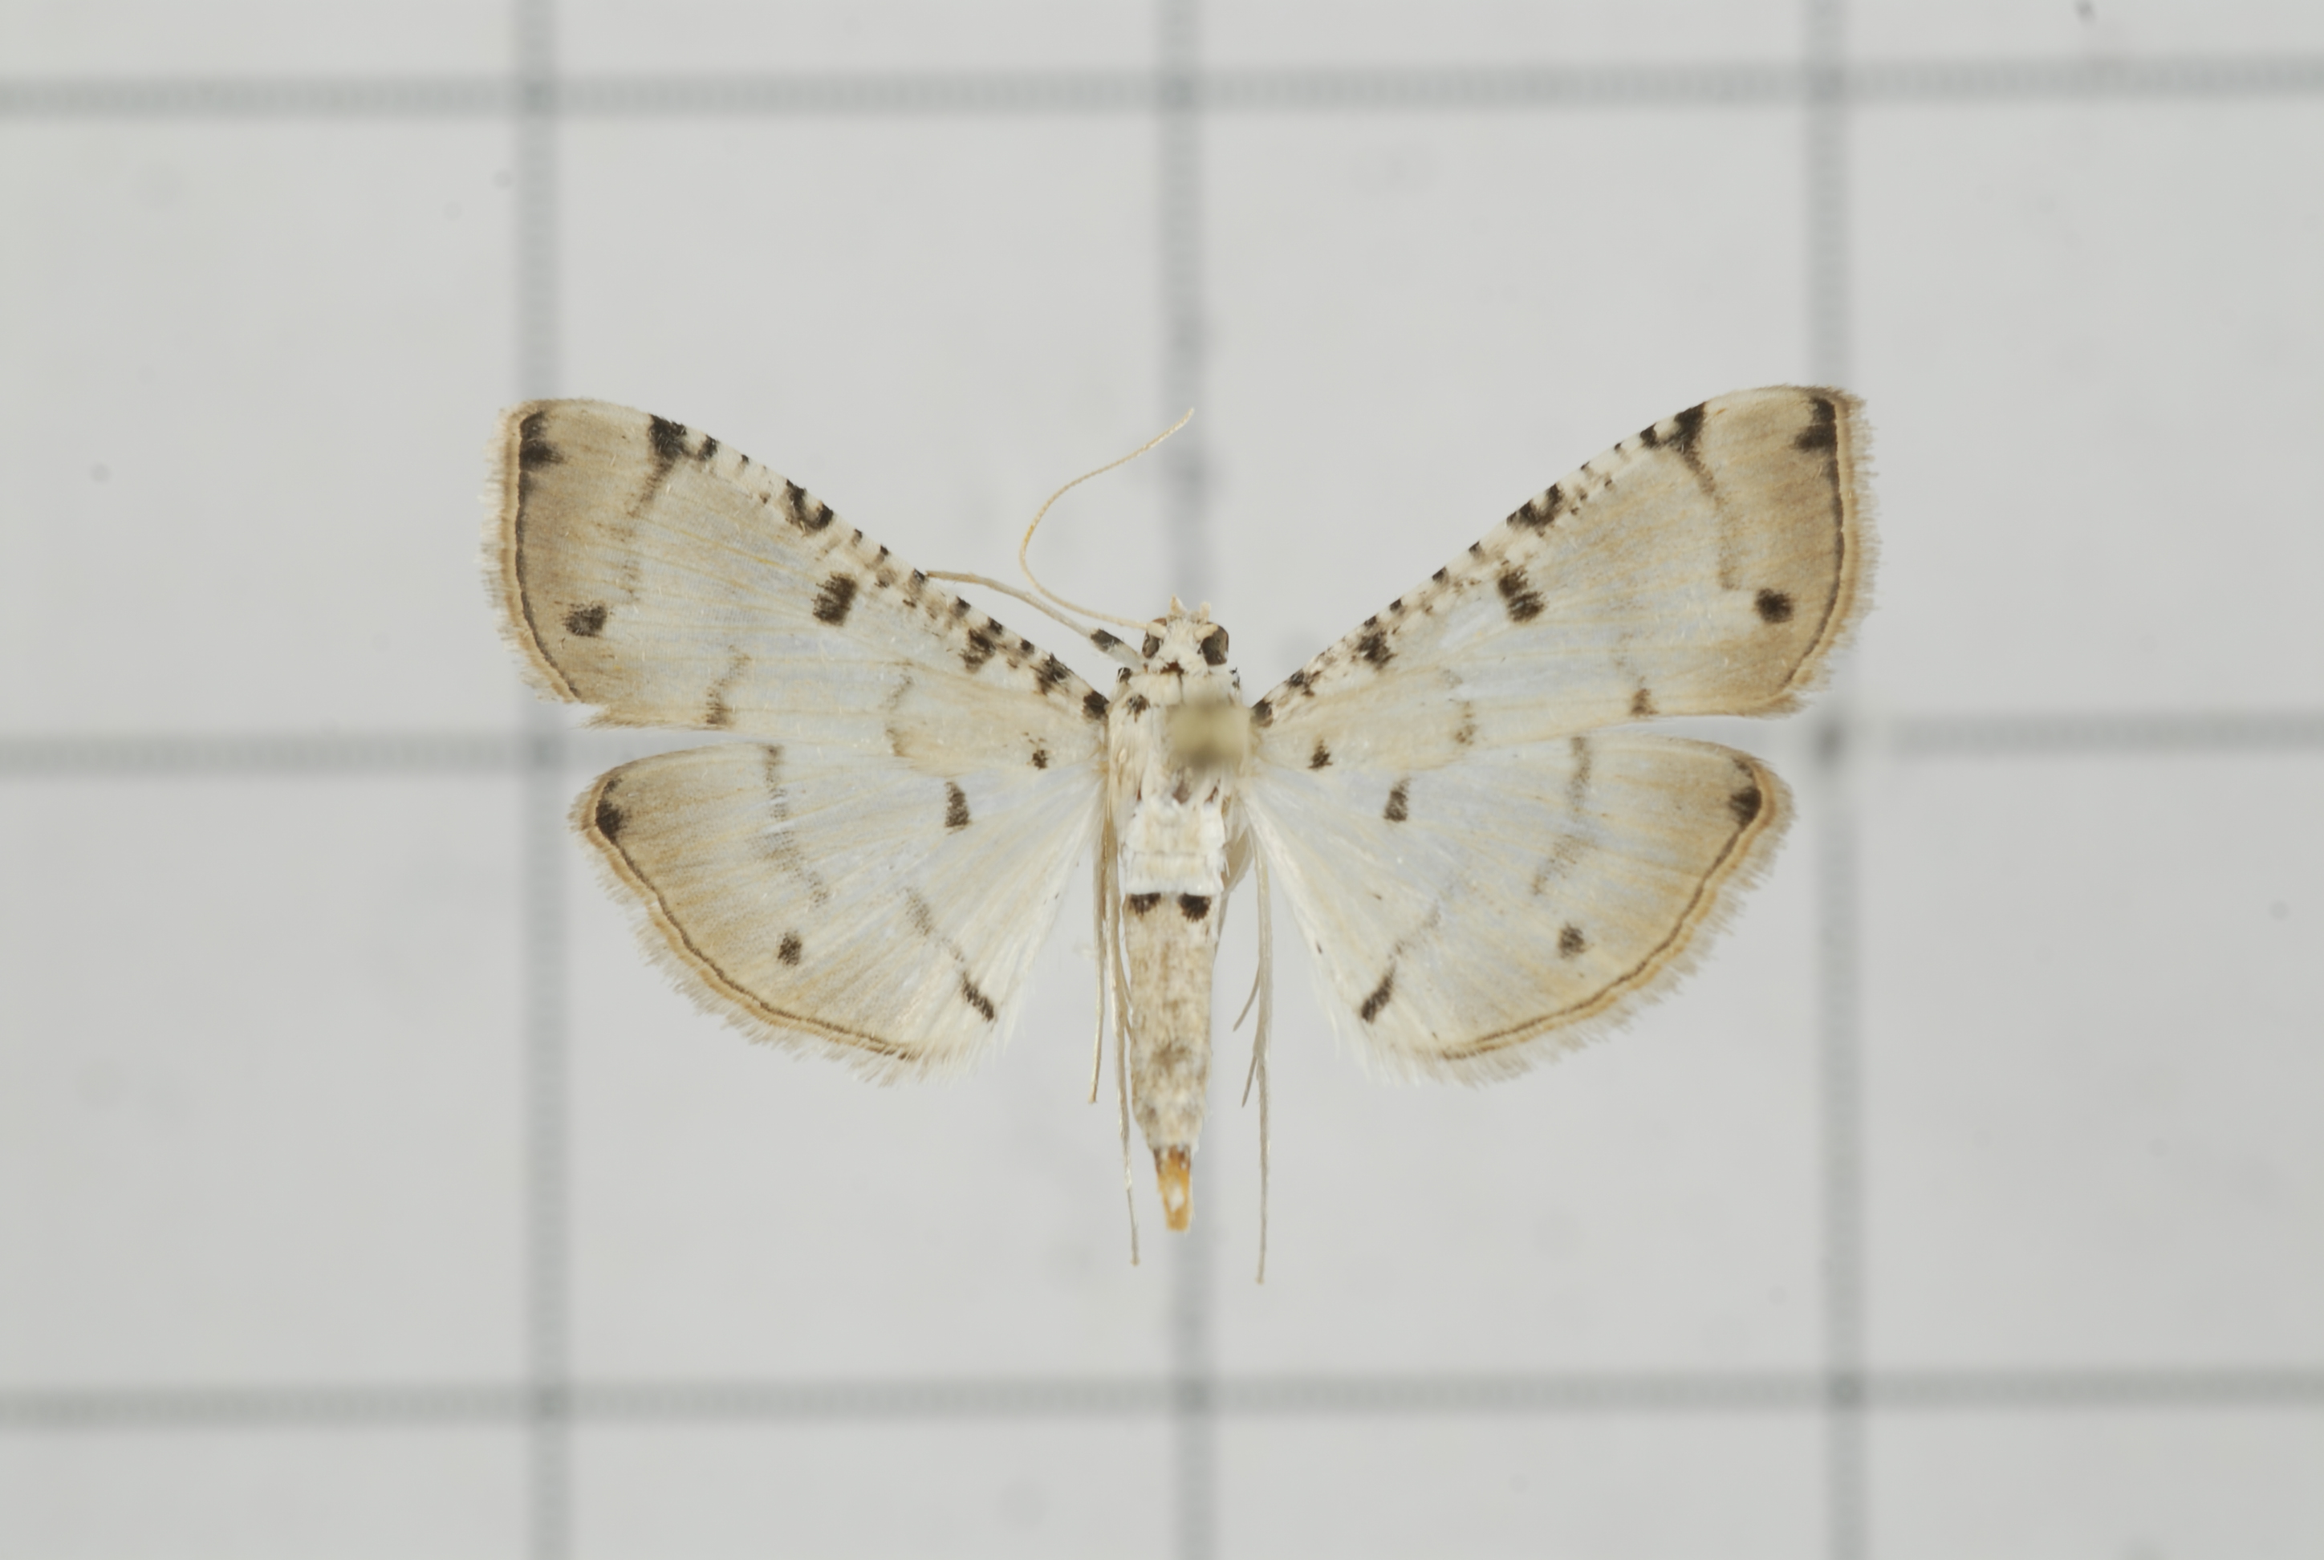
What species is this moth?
Pycnarmon cribrata
